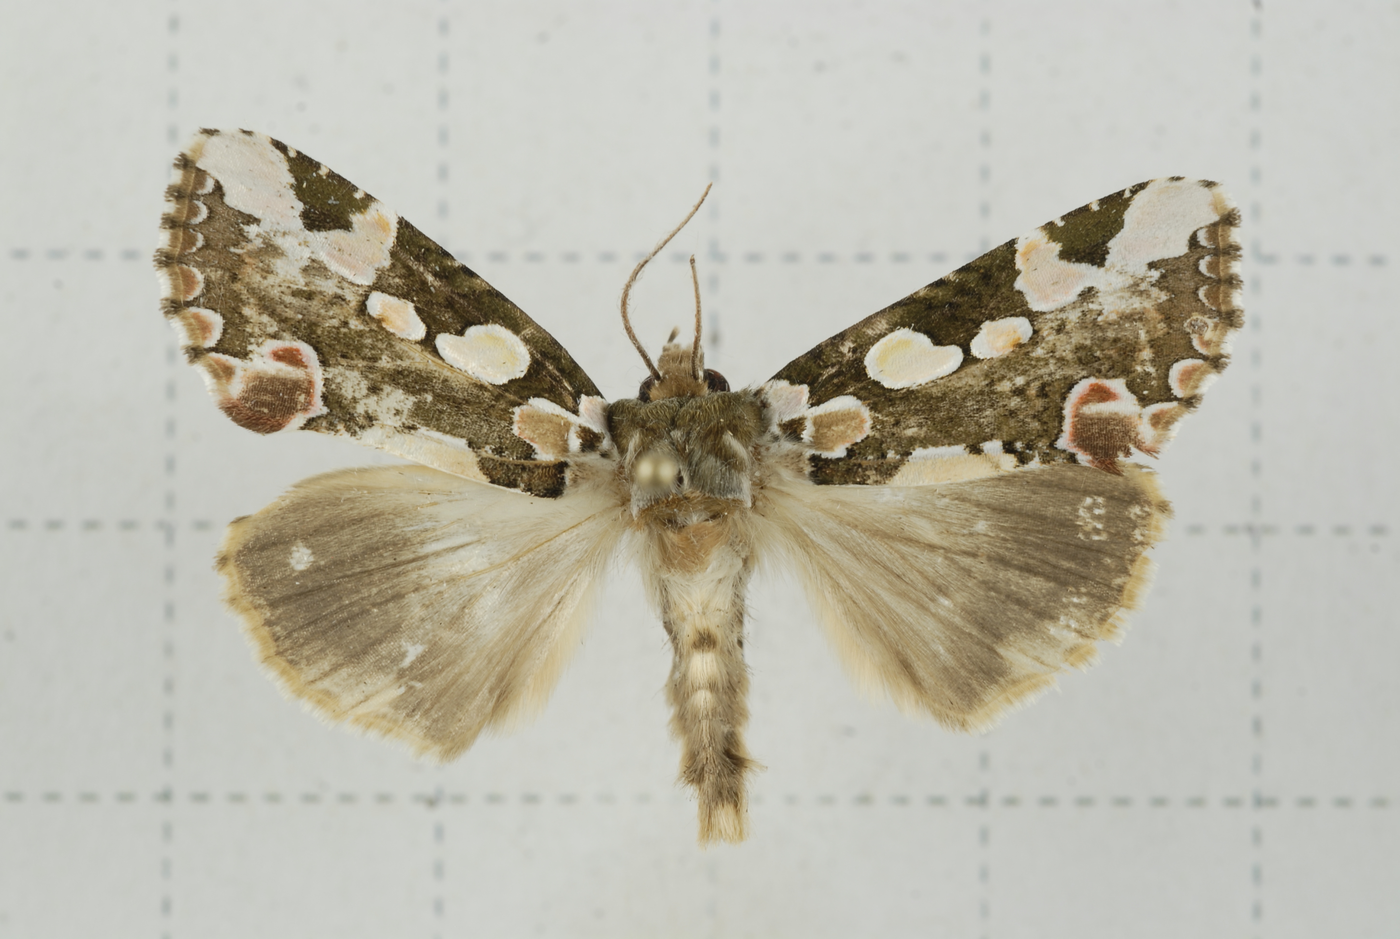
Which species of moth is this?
Horithyatira decorata takamukui
